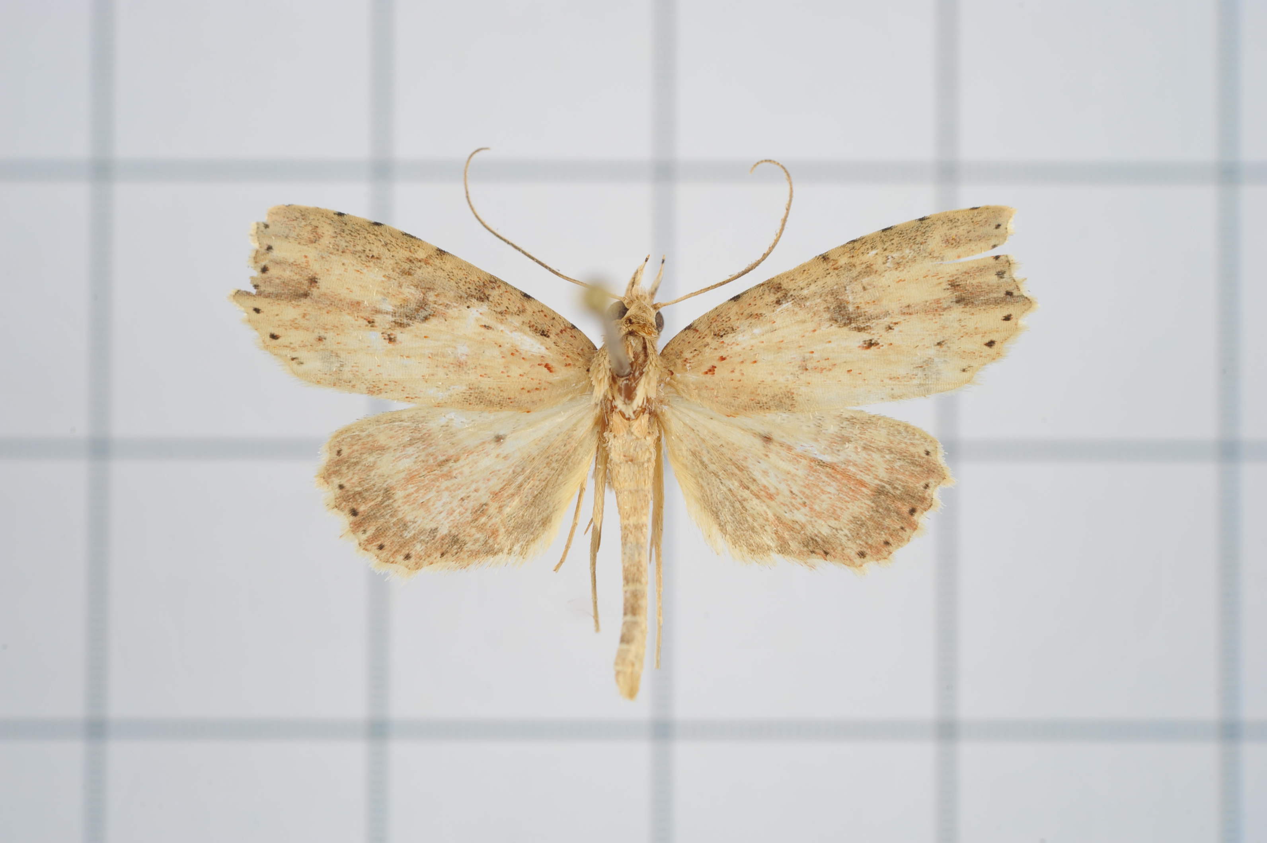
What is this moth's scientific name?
Olulis puncticinctalis
